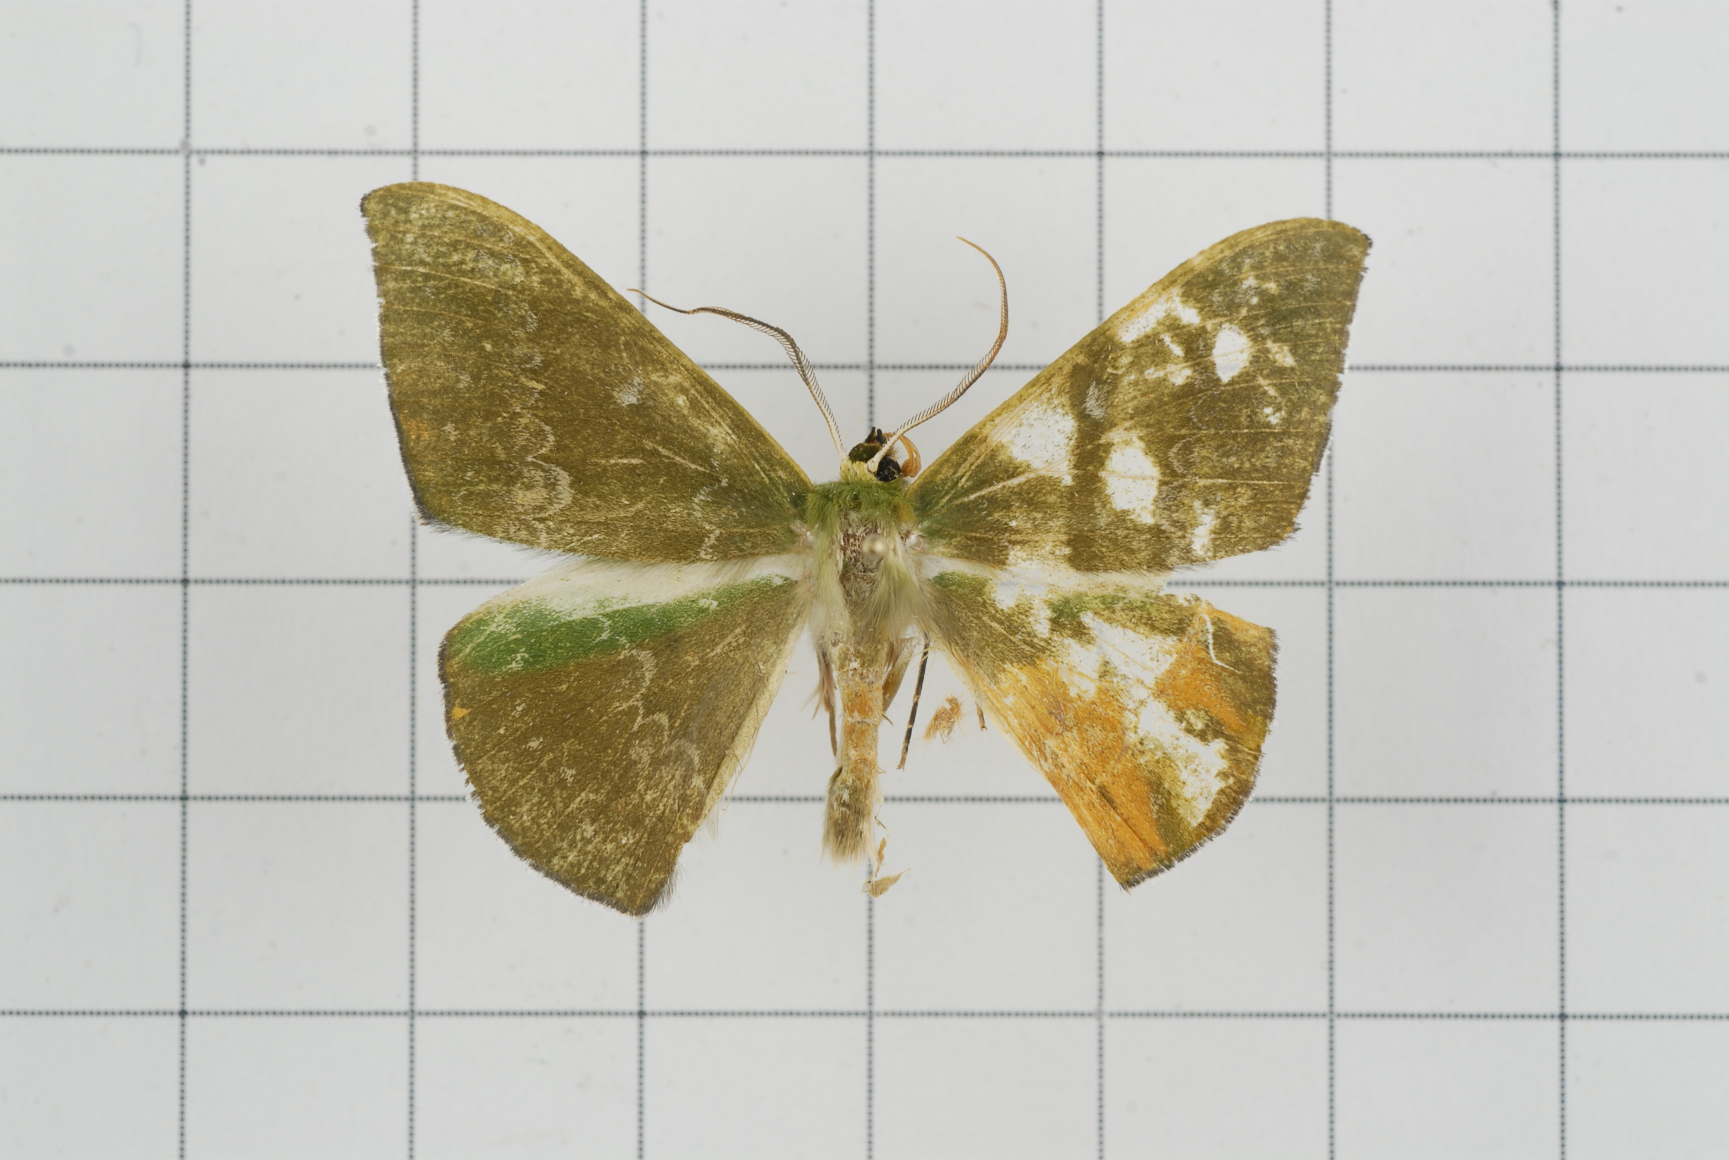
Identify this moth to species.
Tanaorhinus kina flavinfra
